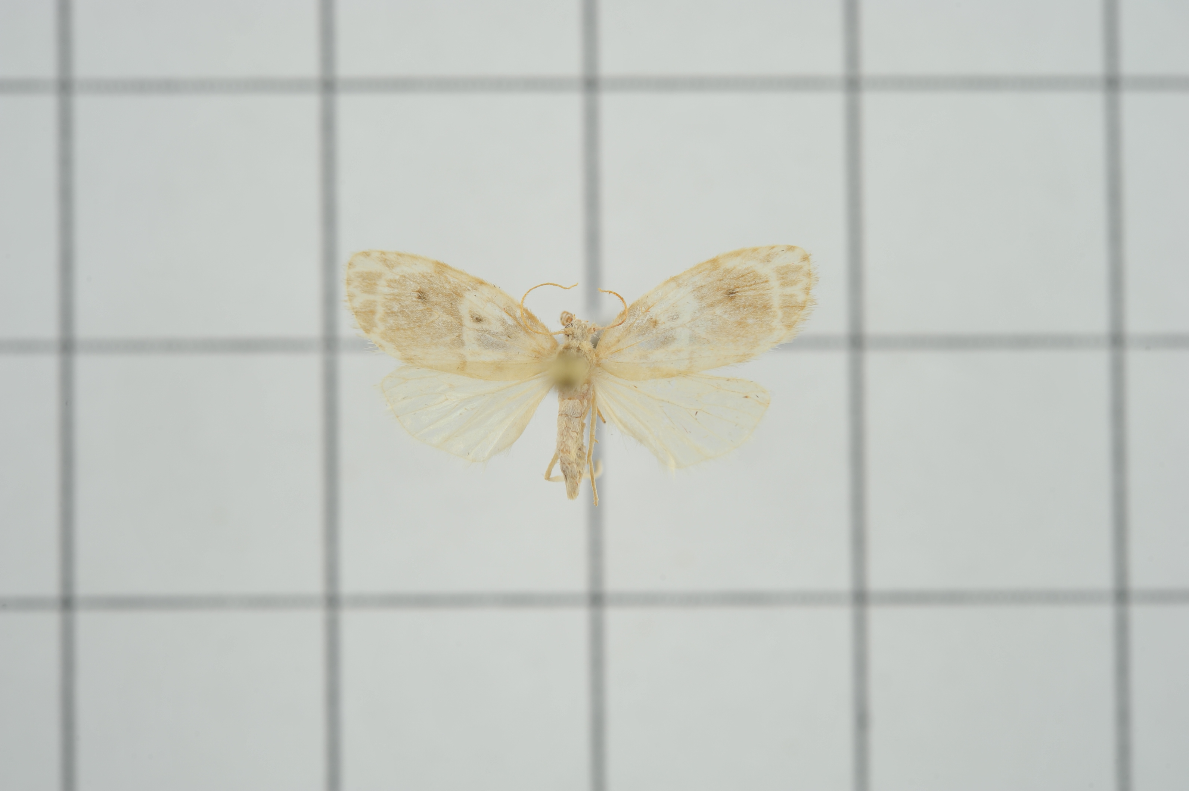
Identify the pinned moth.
Schistophleps bipuncta
